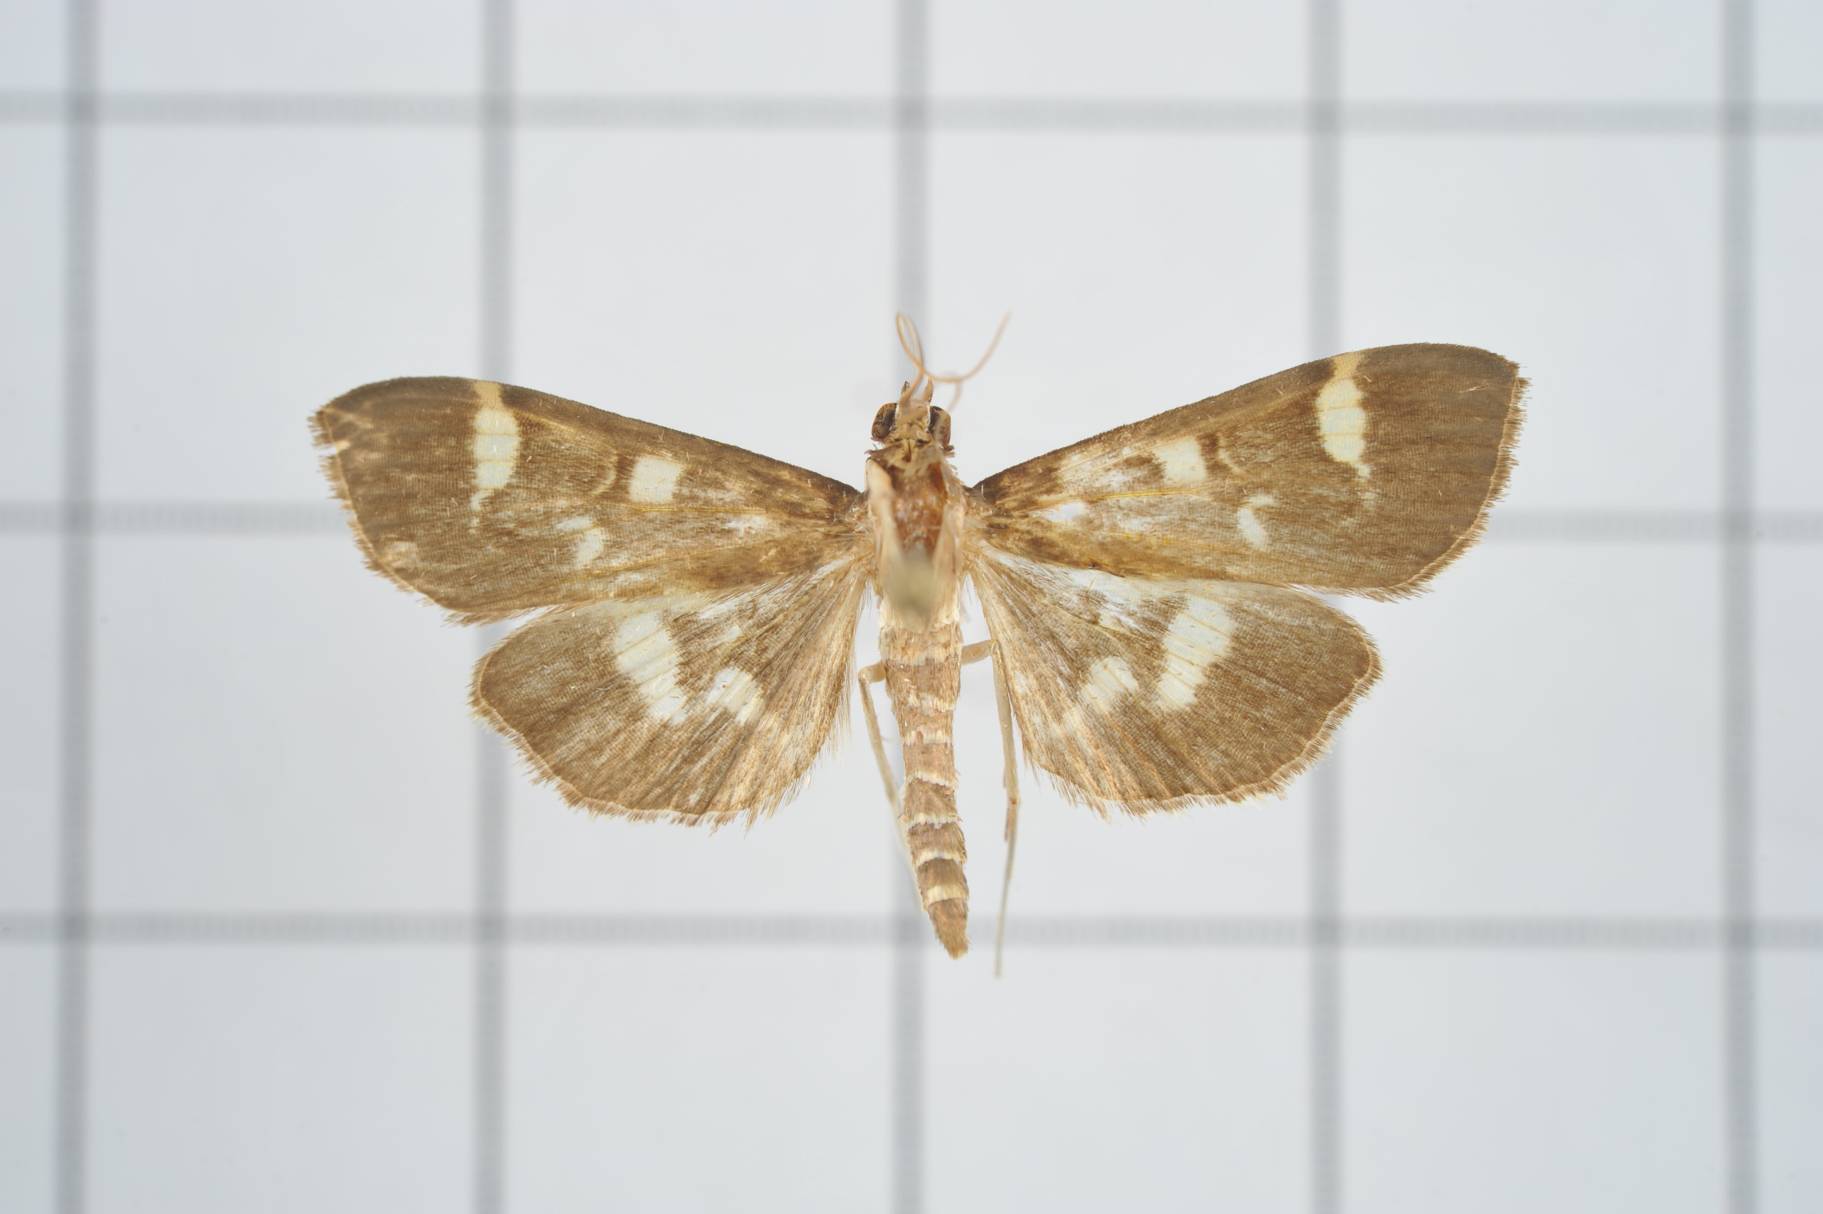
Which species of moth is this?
Herpetogramma luctuosalis
